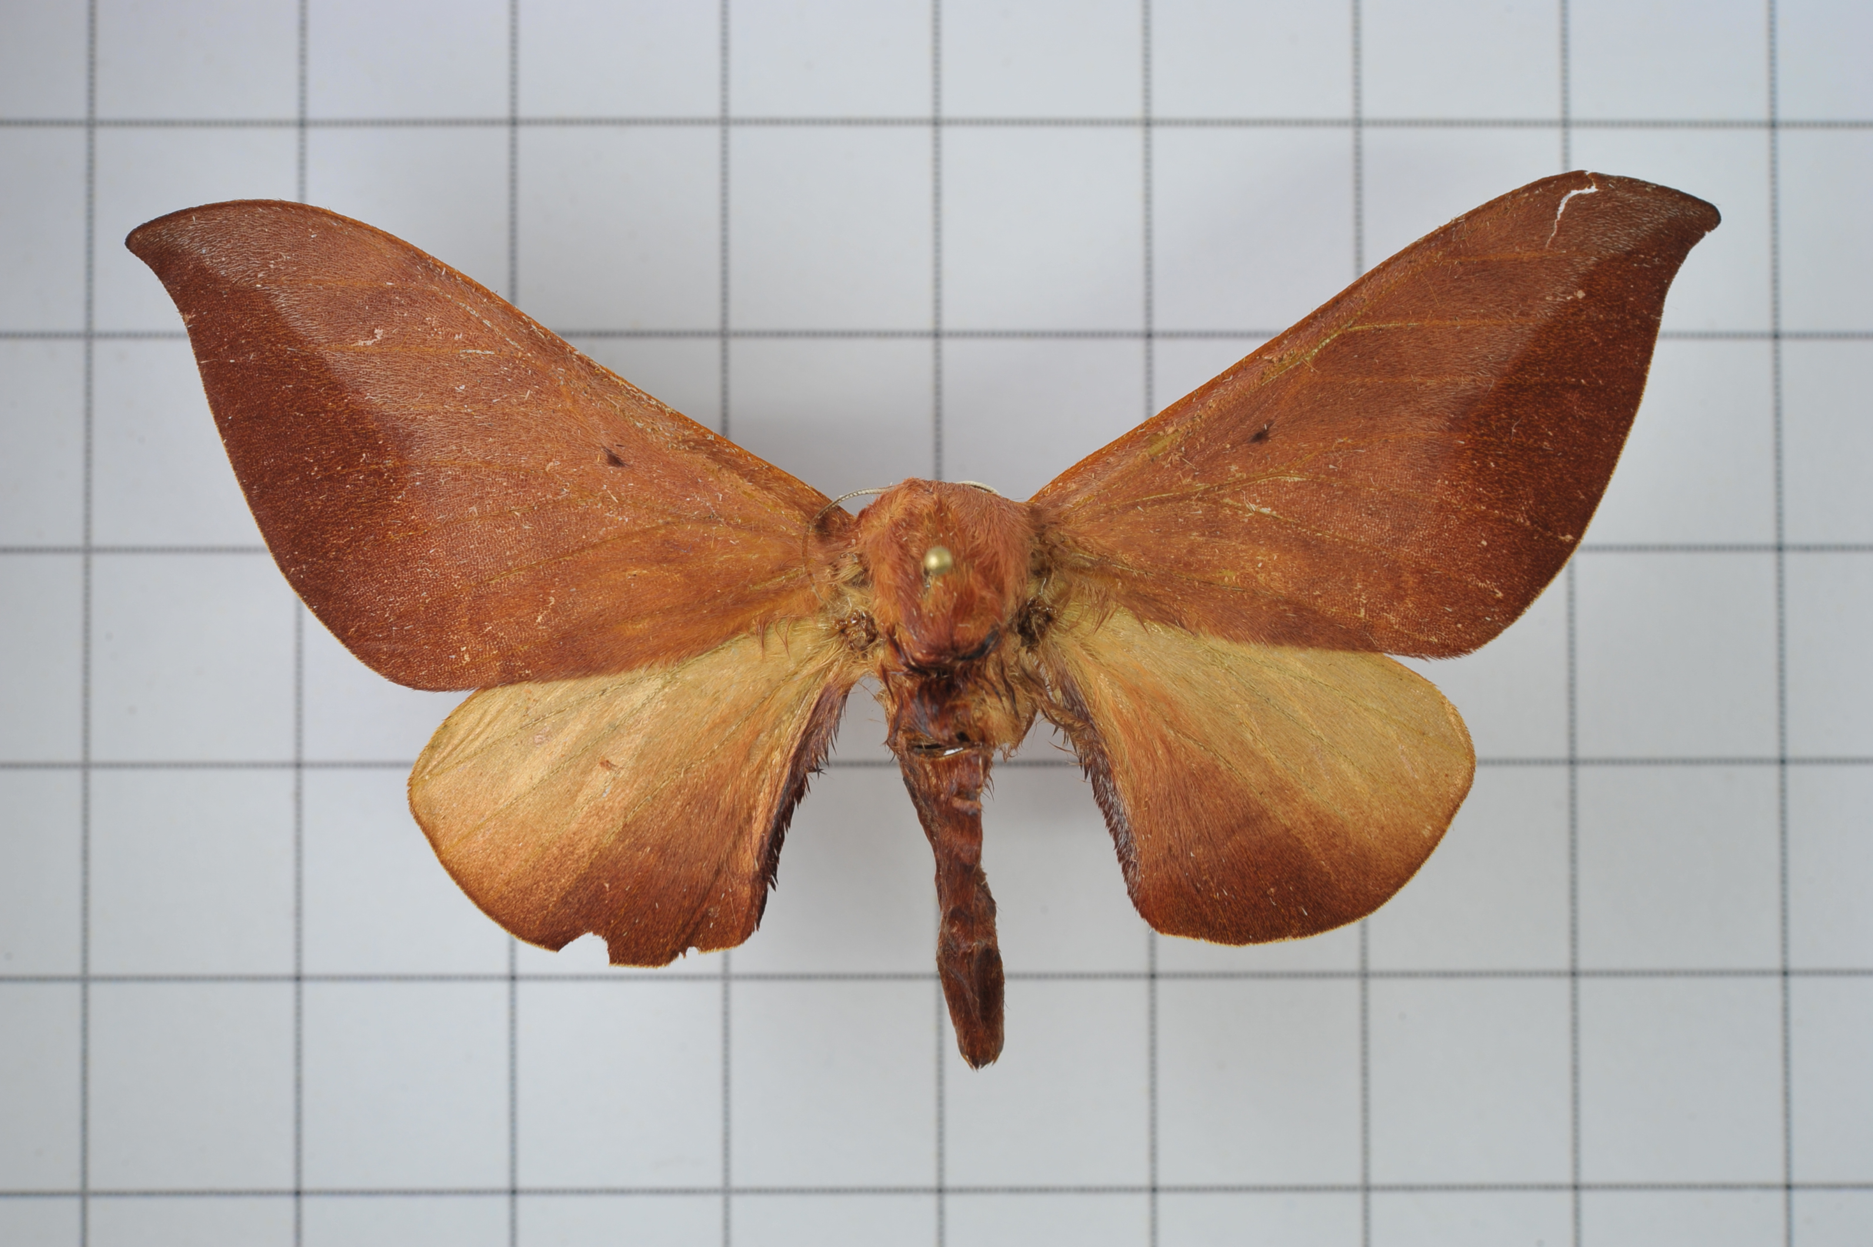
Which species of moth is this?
Comparmustilia gerontica
